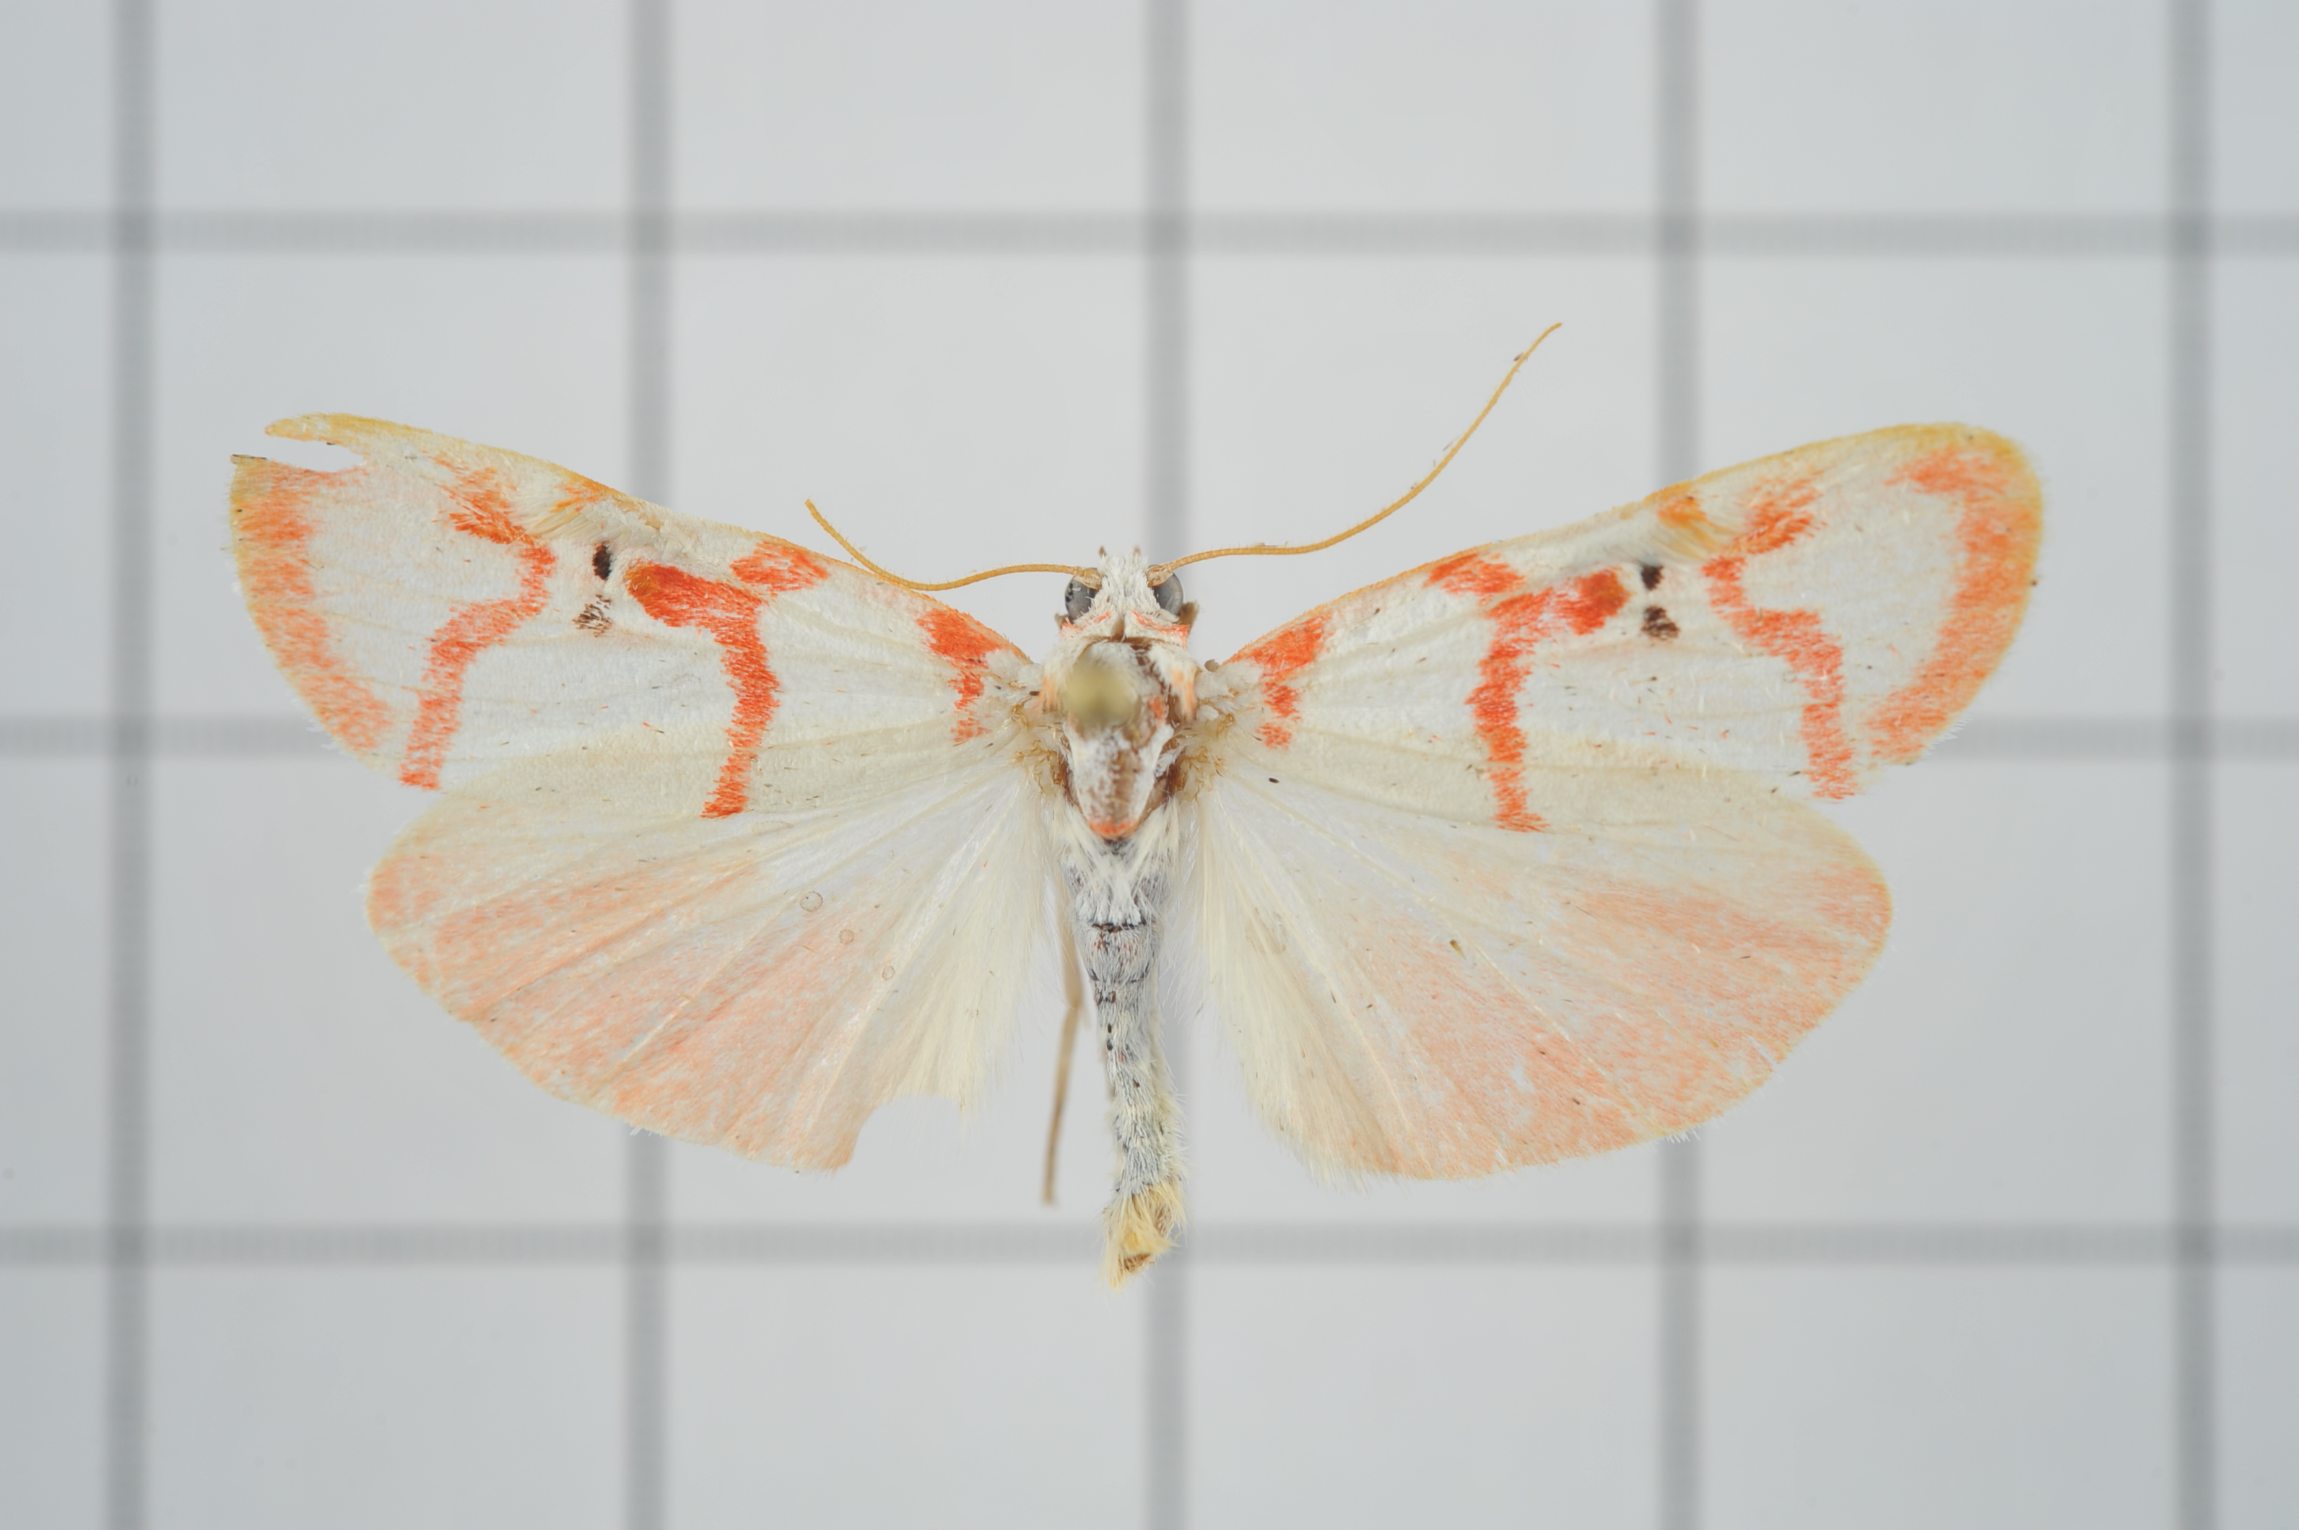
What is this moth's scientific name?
Cyana hamata hamata
